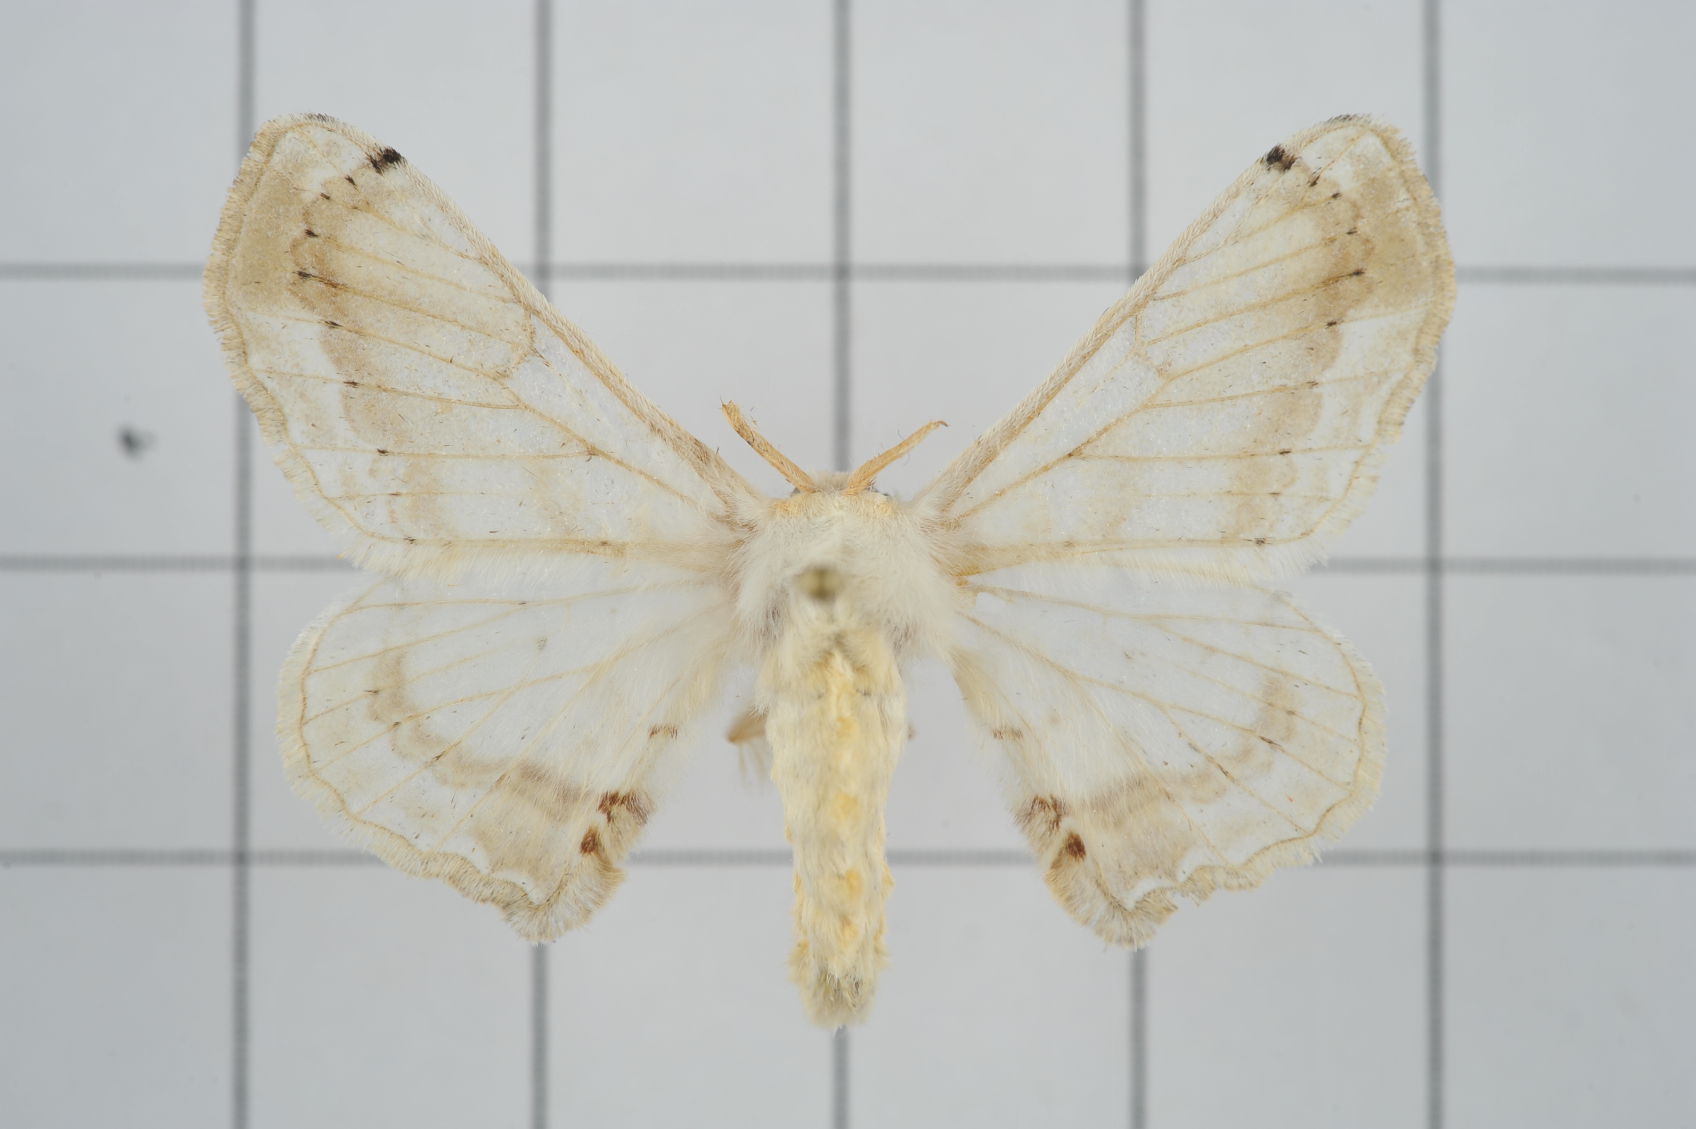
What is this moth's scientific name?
Ernolatia moorei
